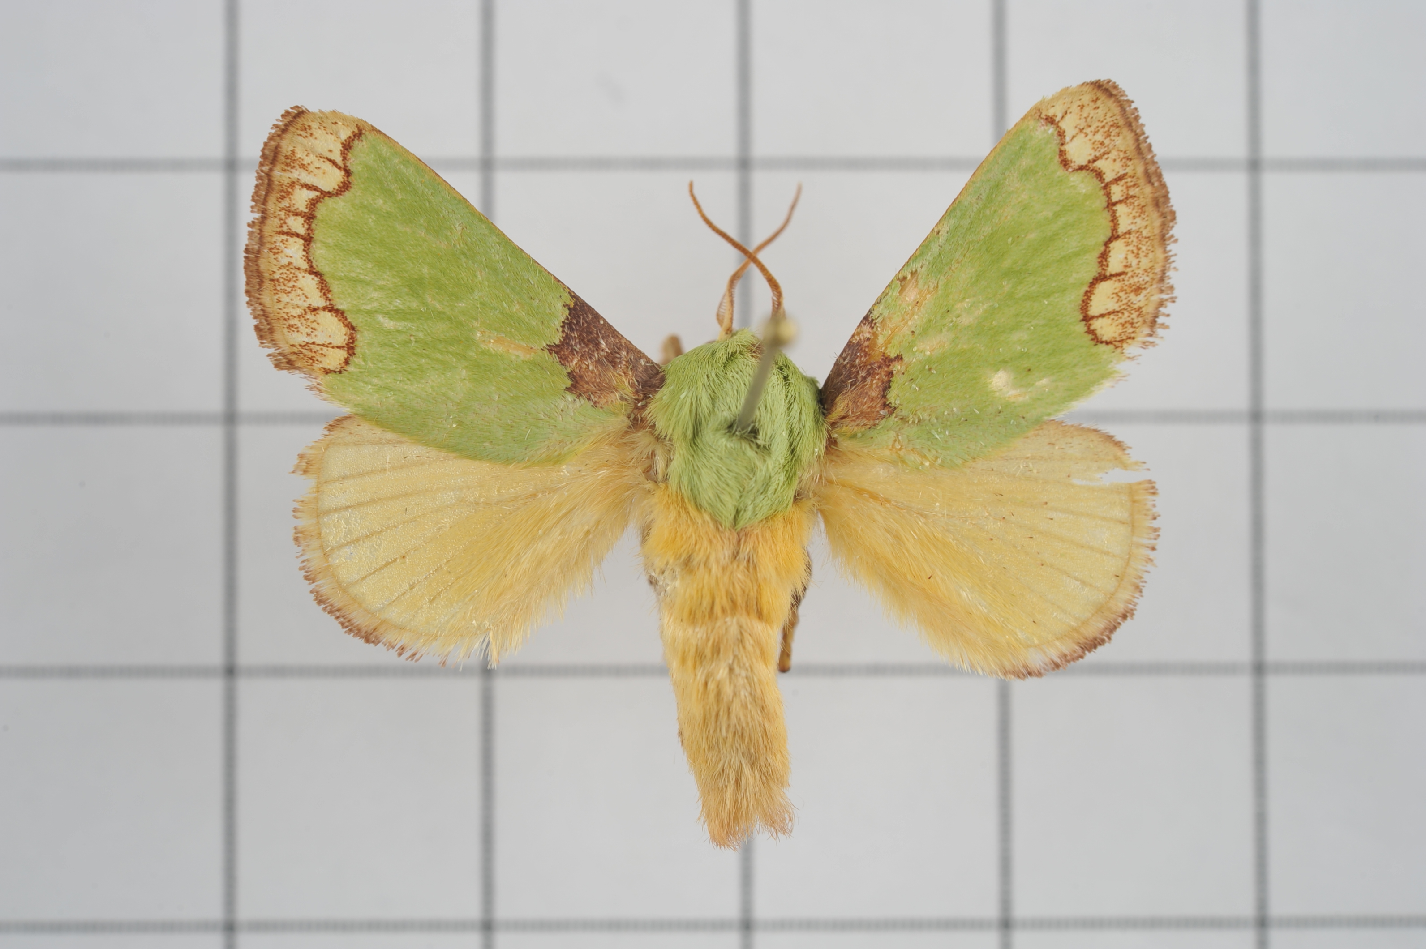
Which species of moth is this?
Parasa consocia
